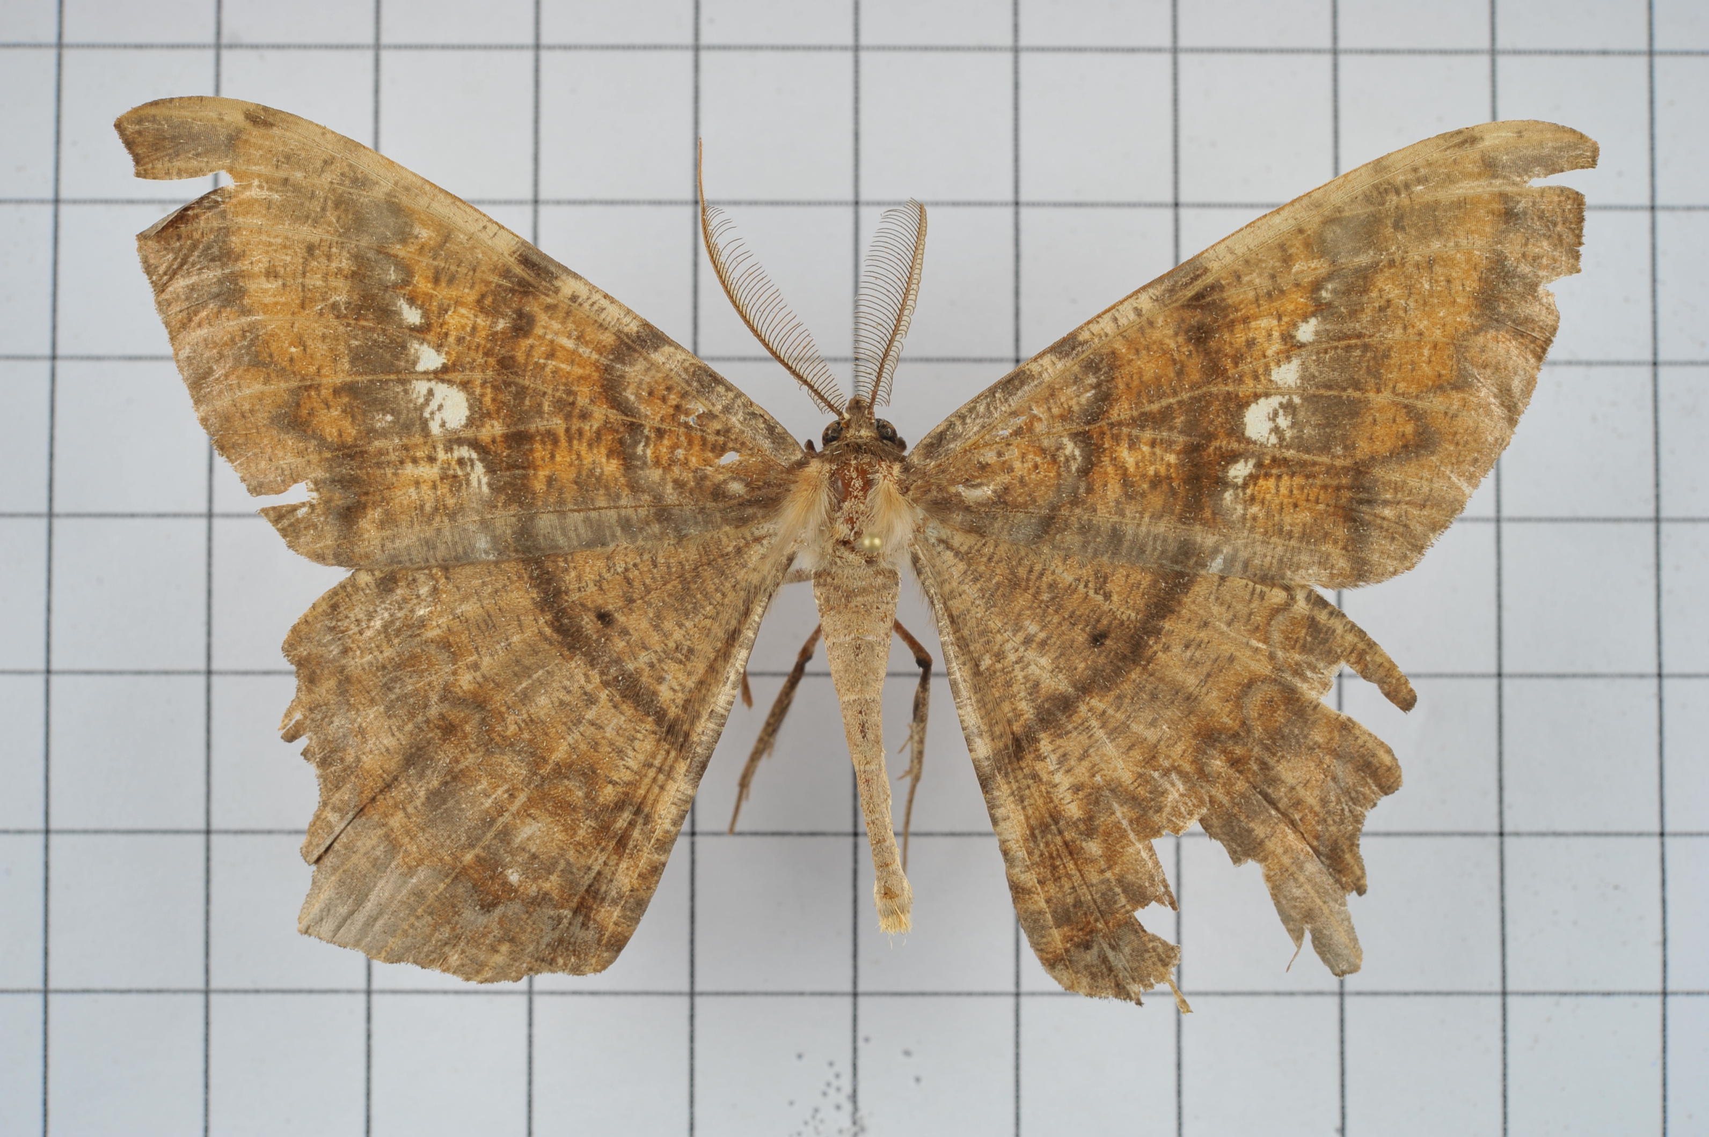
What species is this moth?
Amblychia angeronaria
